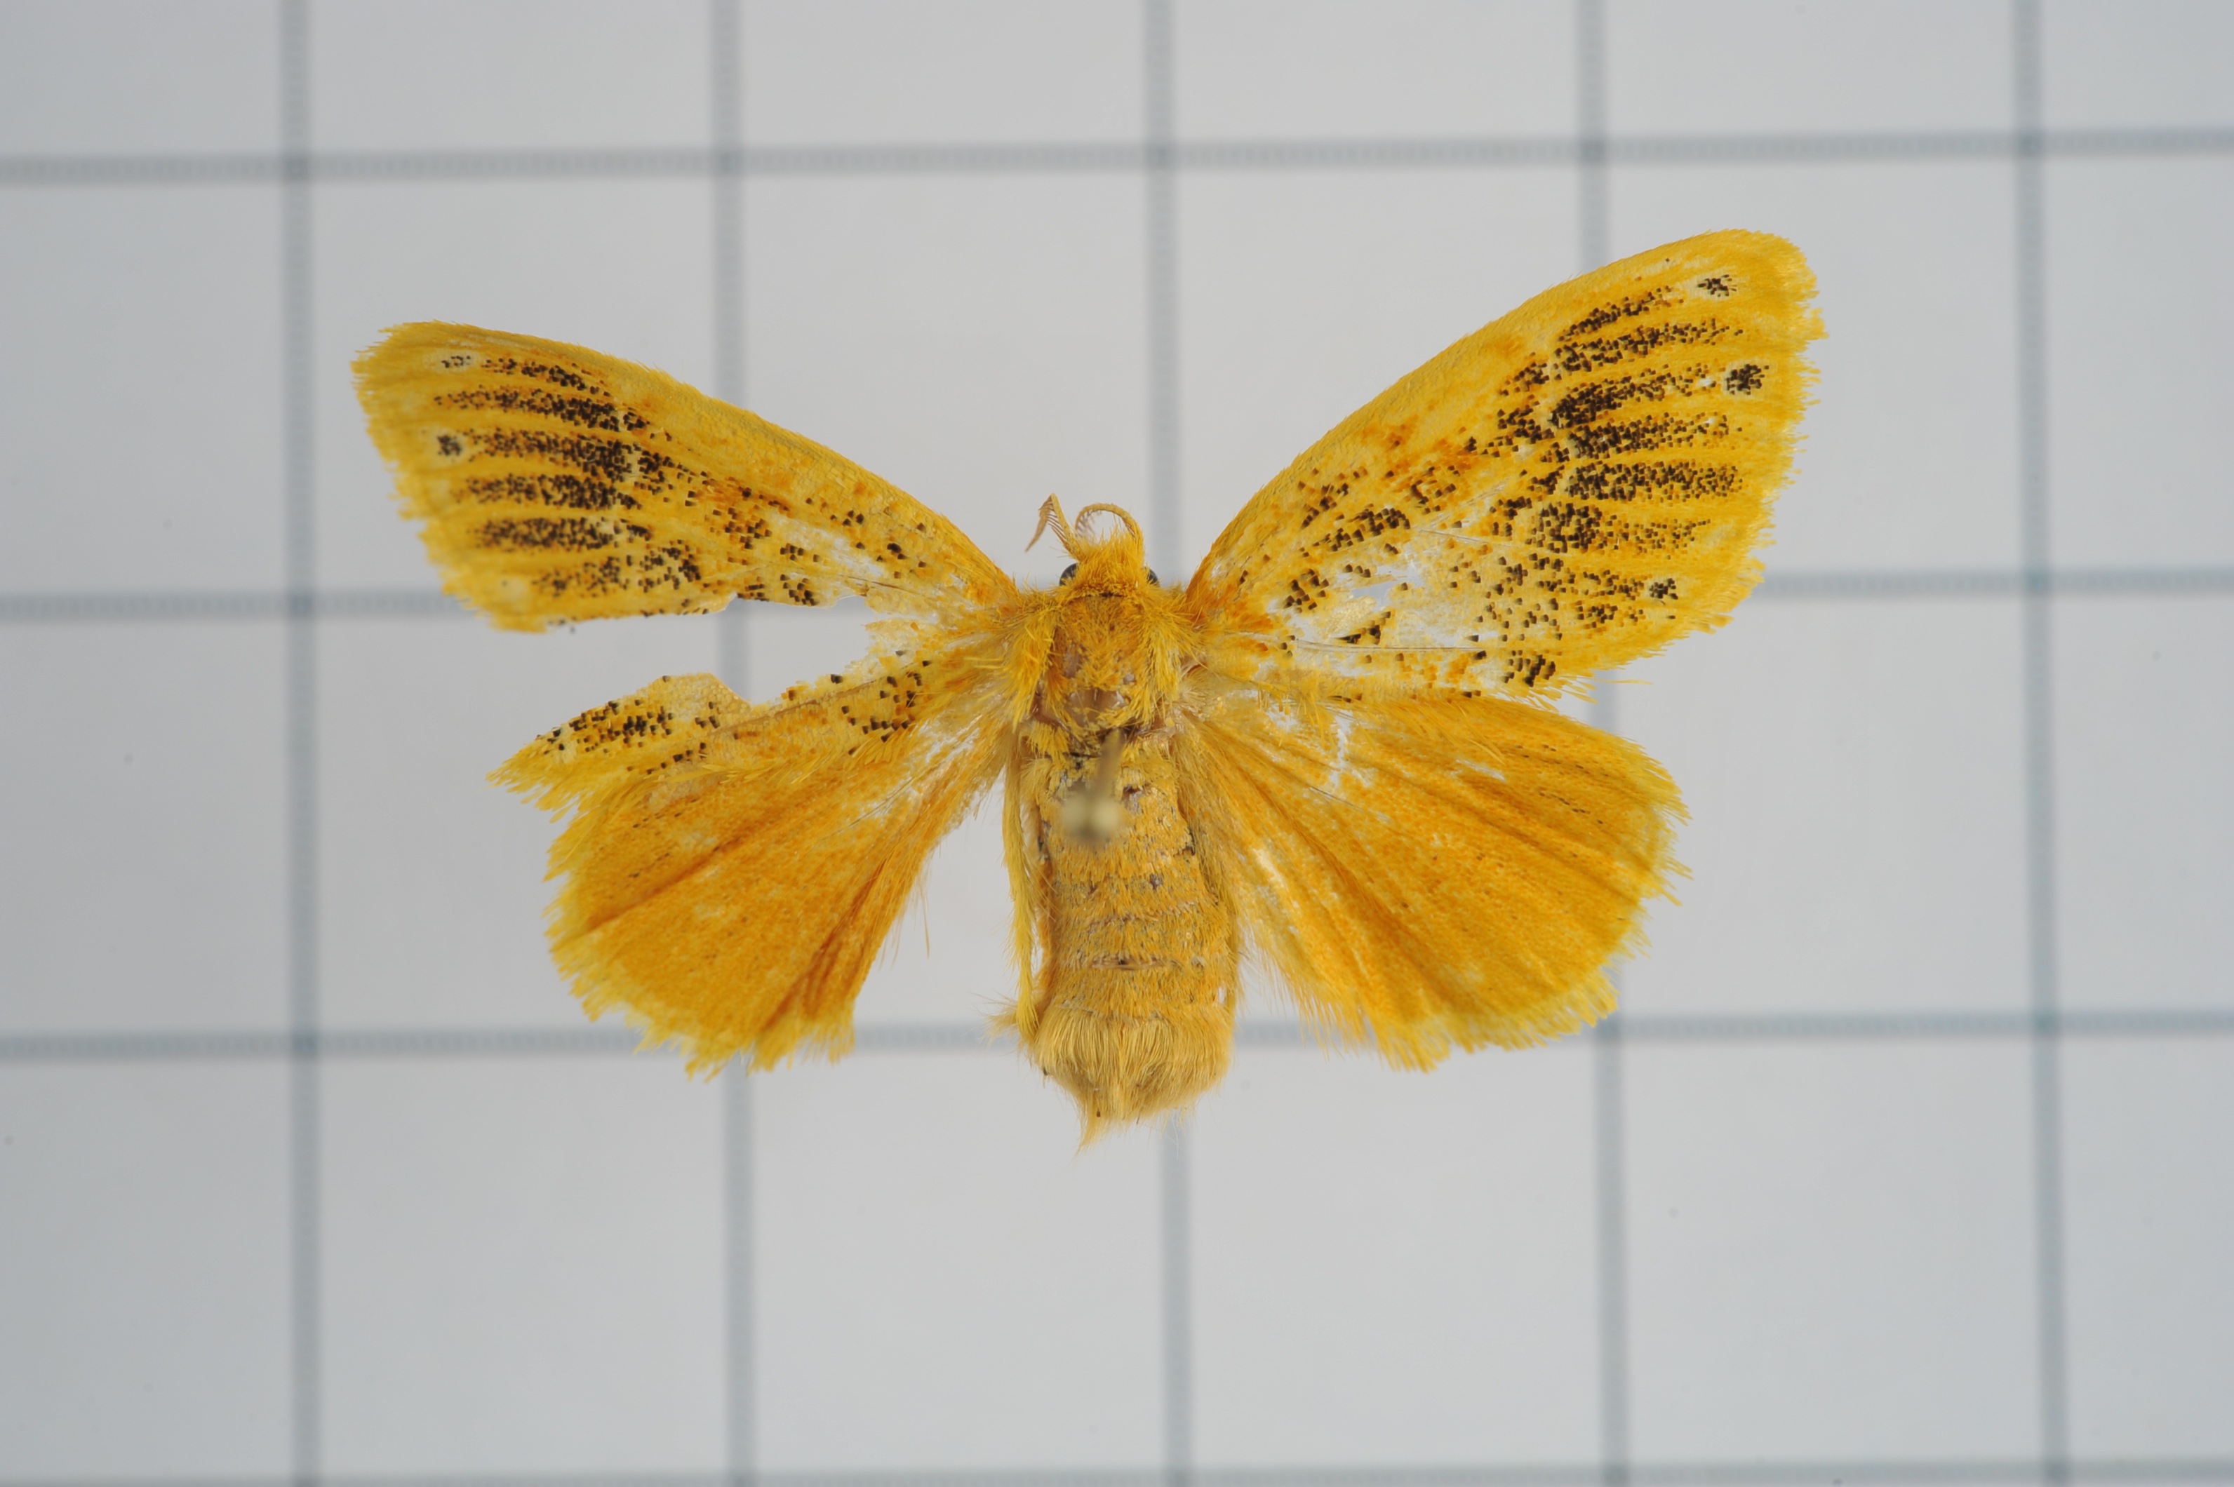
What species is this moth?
Euproctis striata
